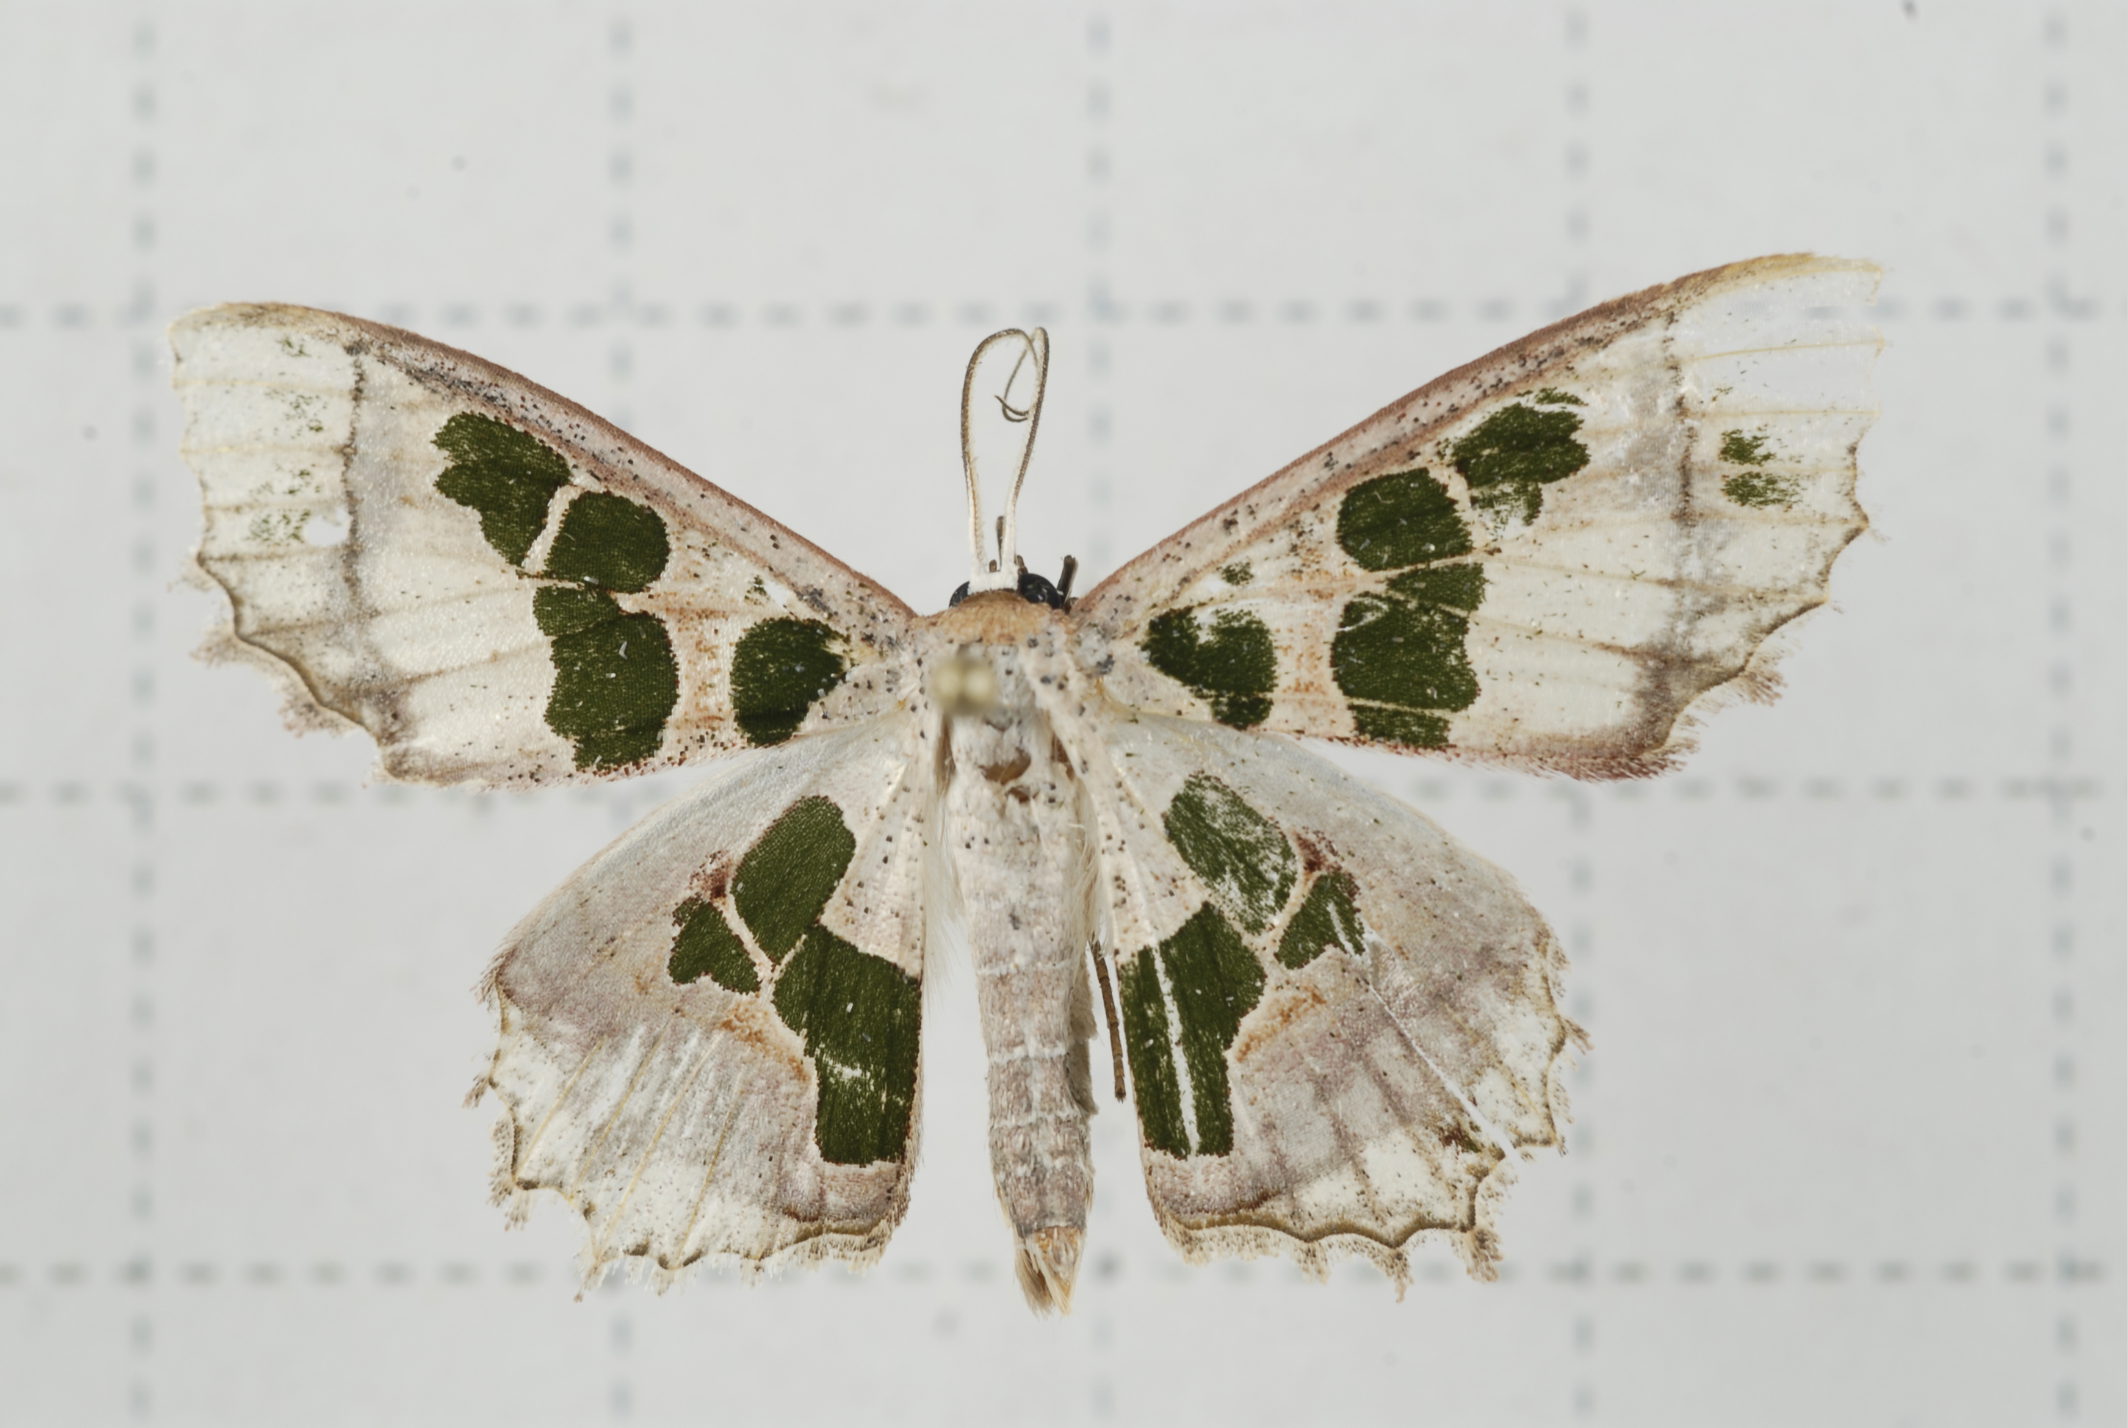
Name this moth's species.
Antitrygodes divisaria perturbata
